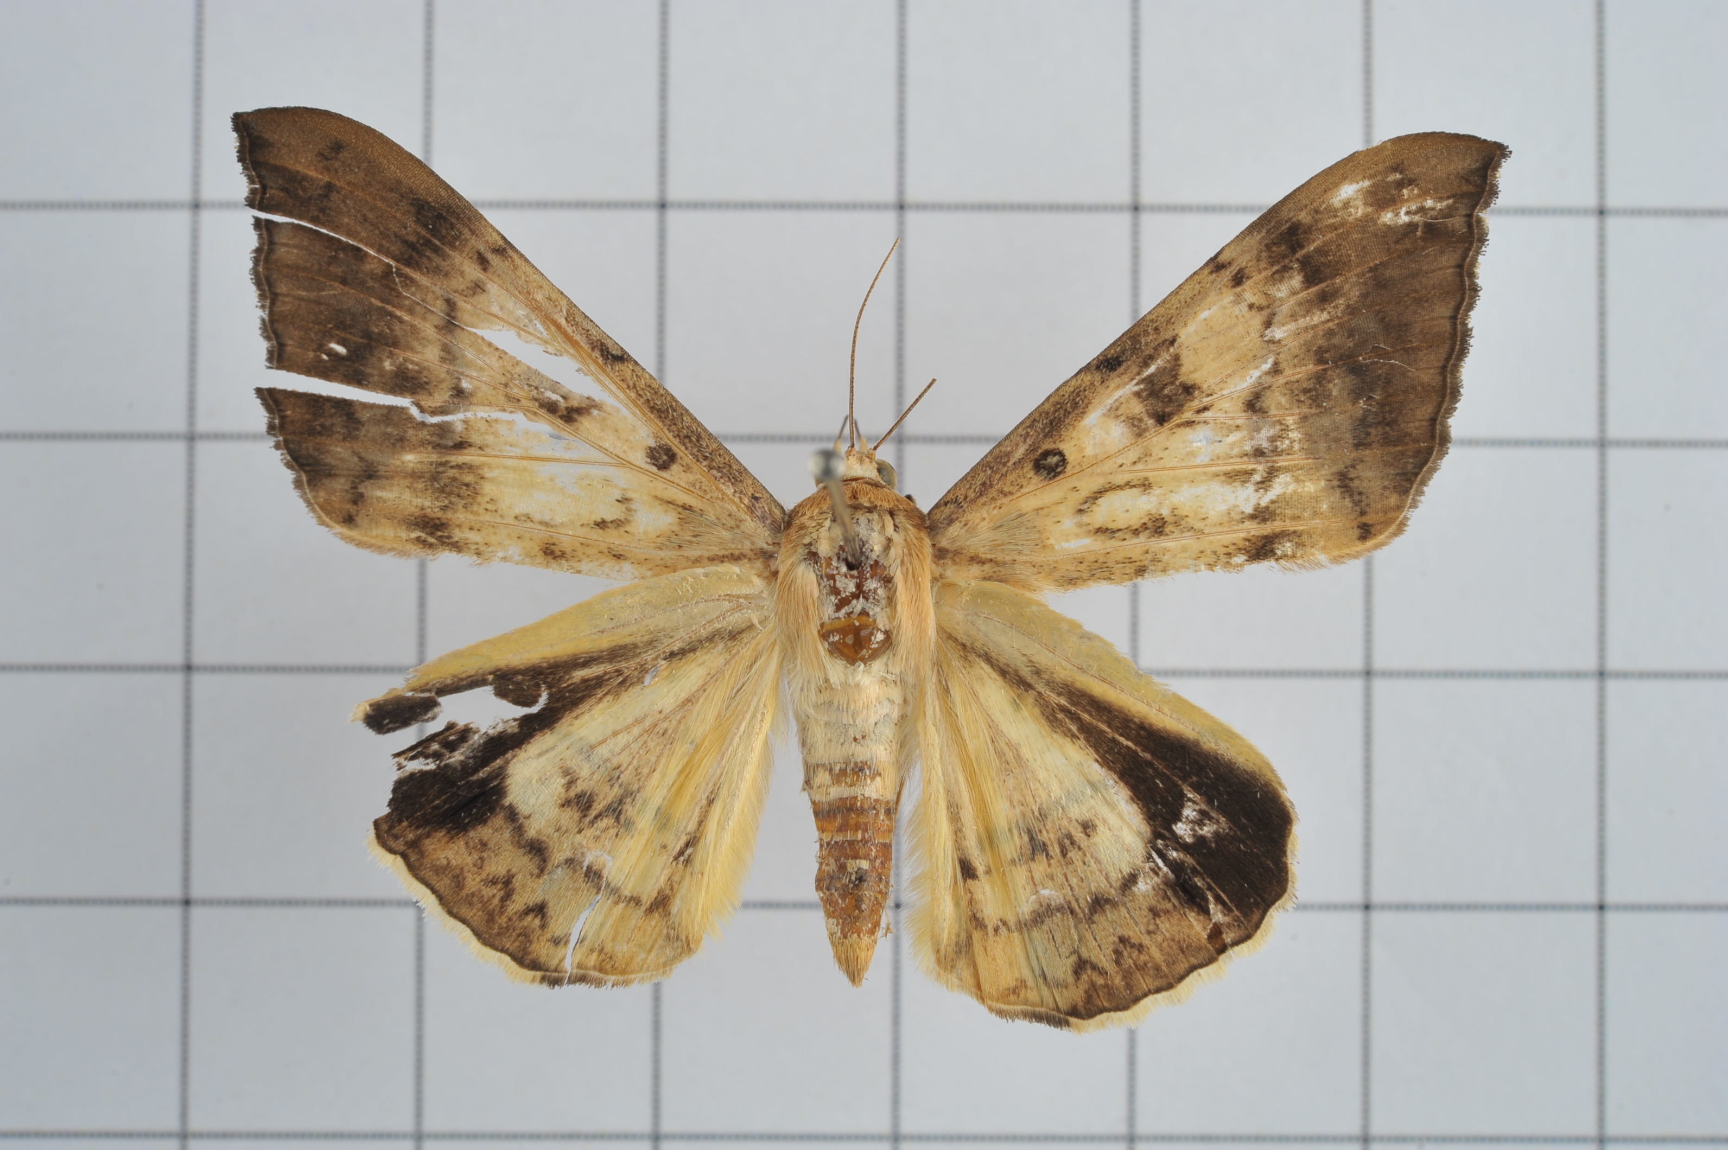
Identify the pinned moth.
Oxyodes scrobiculata
